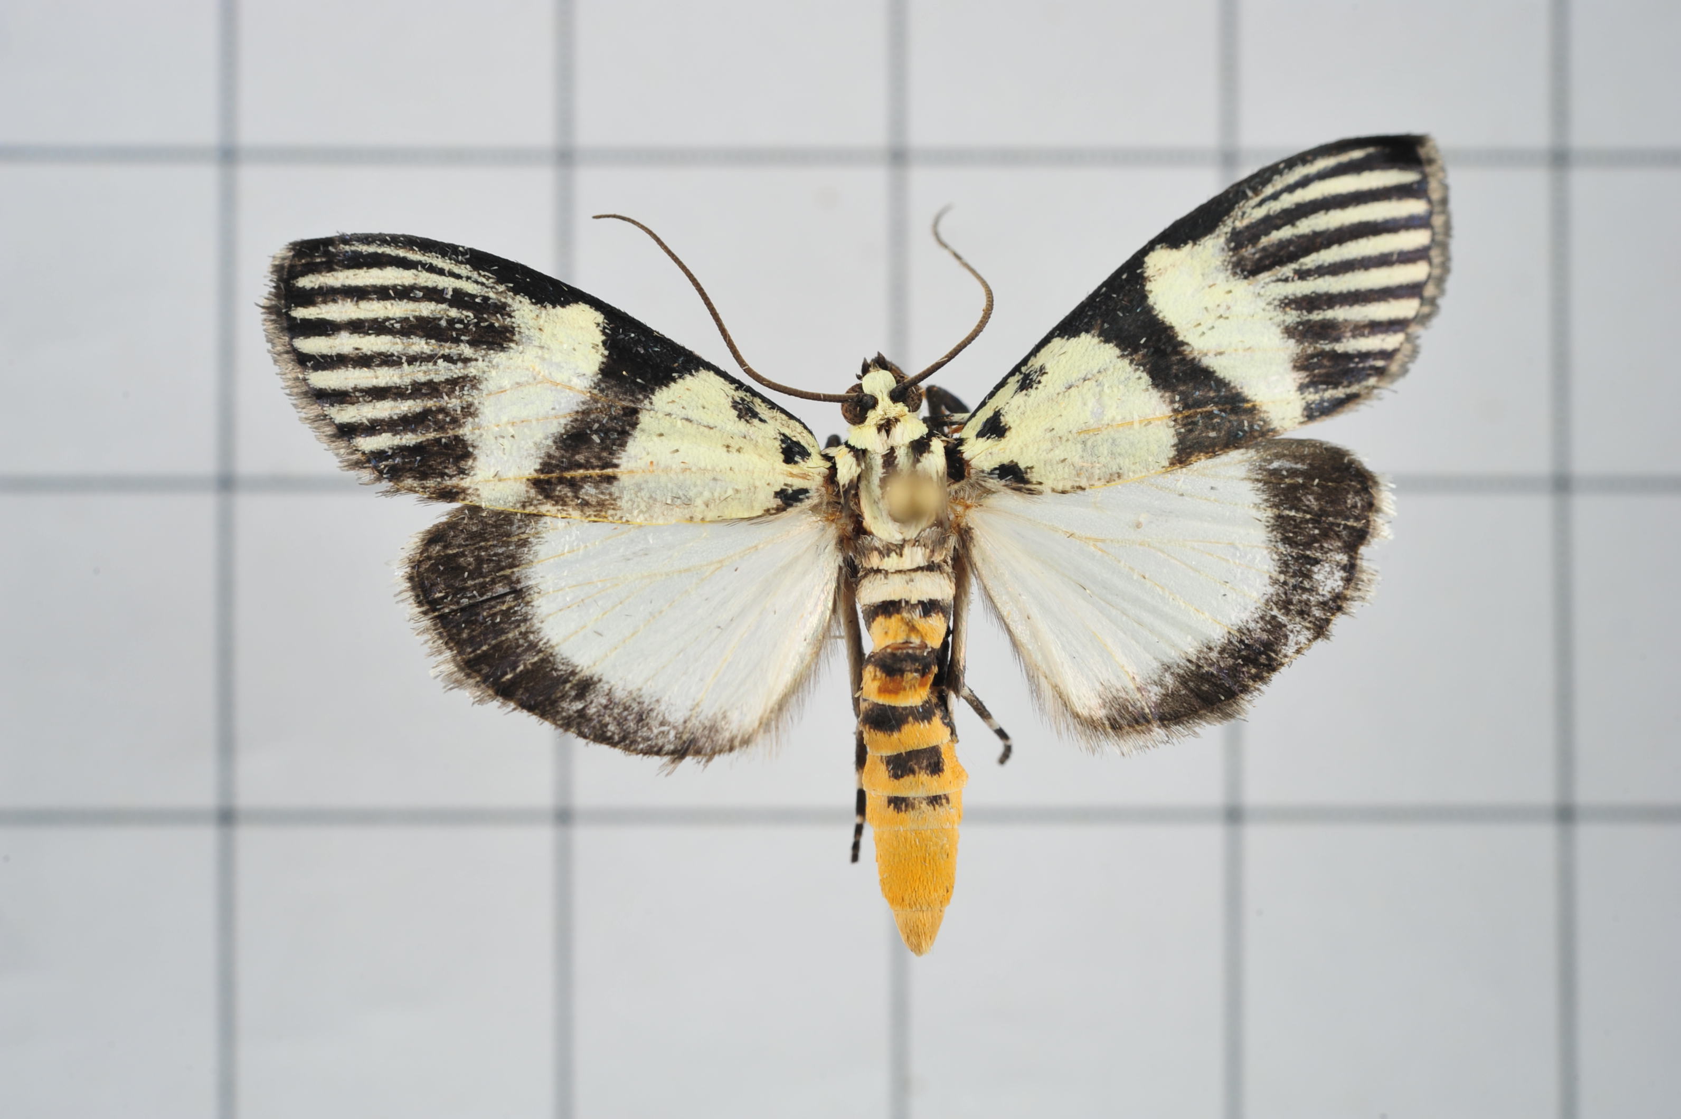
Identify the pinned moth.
Heortia vitessoides
